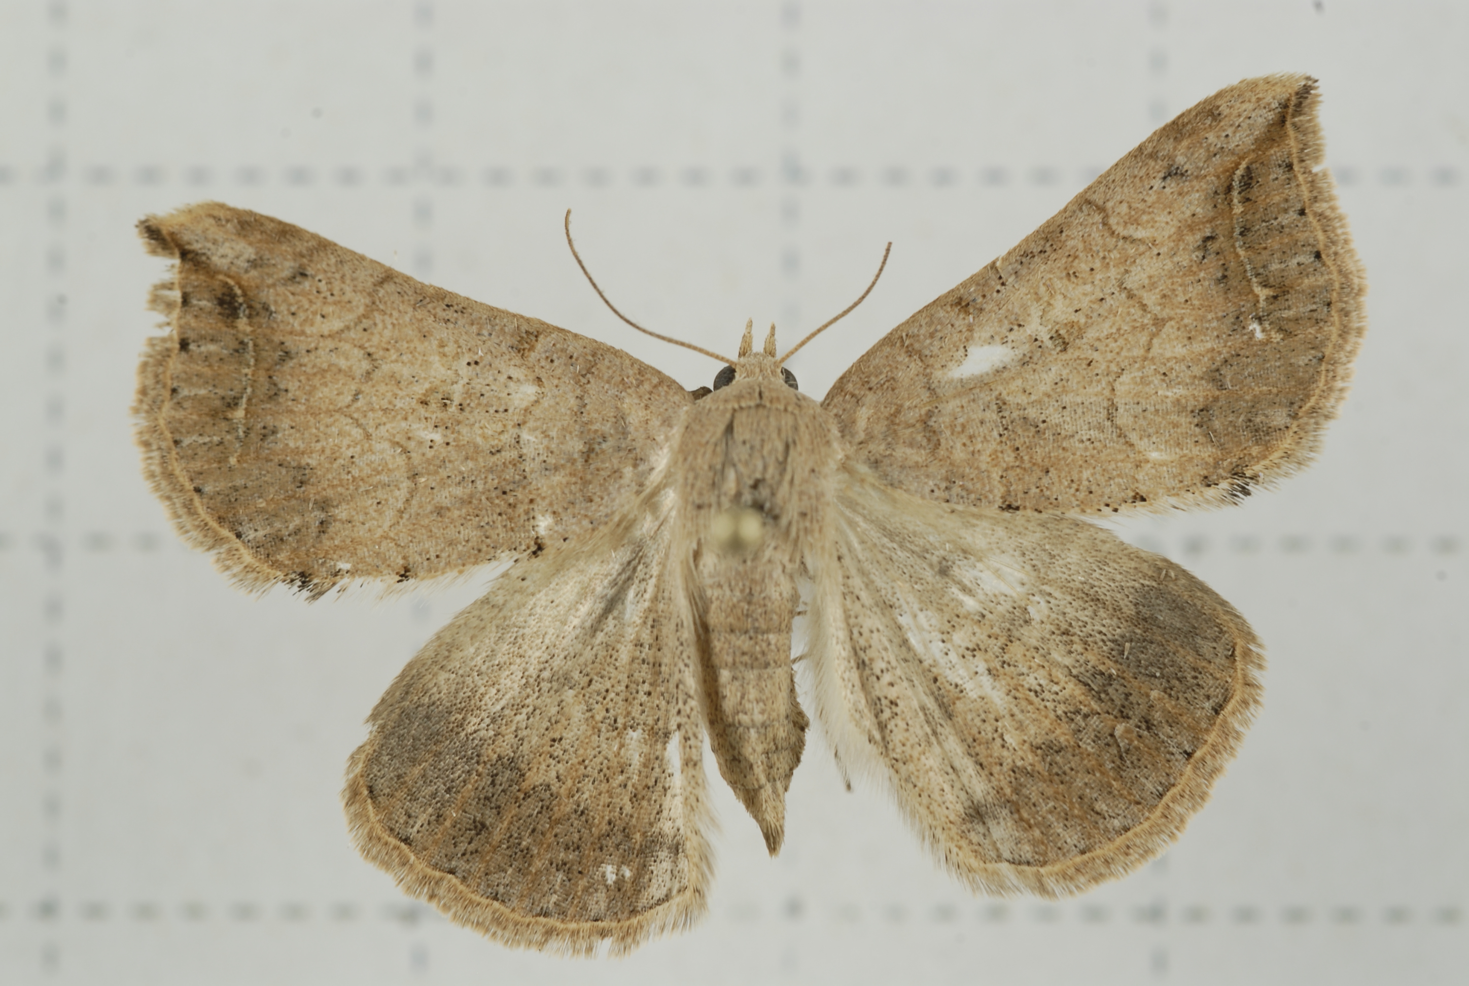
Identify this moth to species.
Blasticorhinus rivulosa
